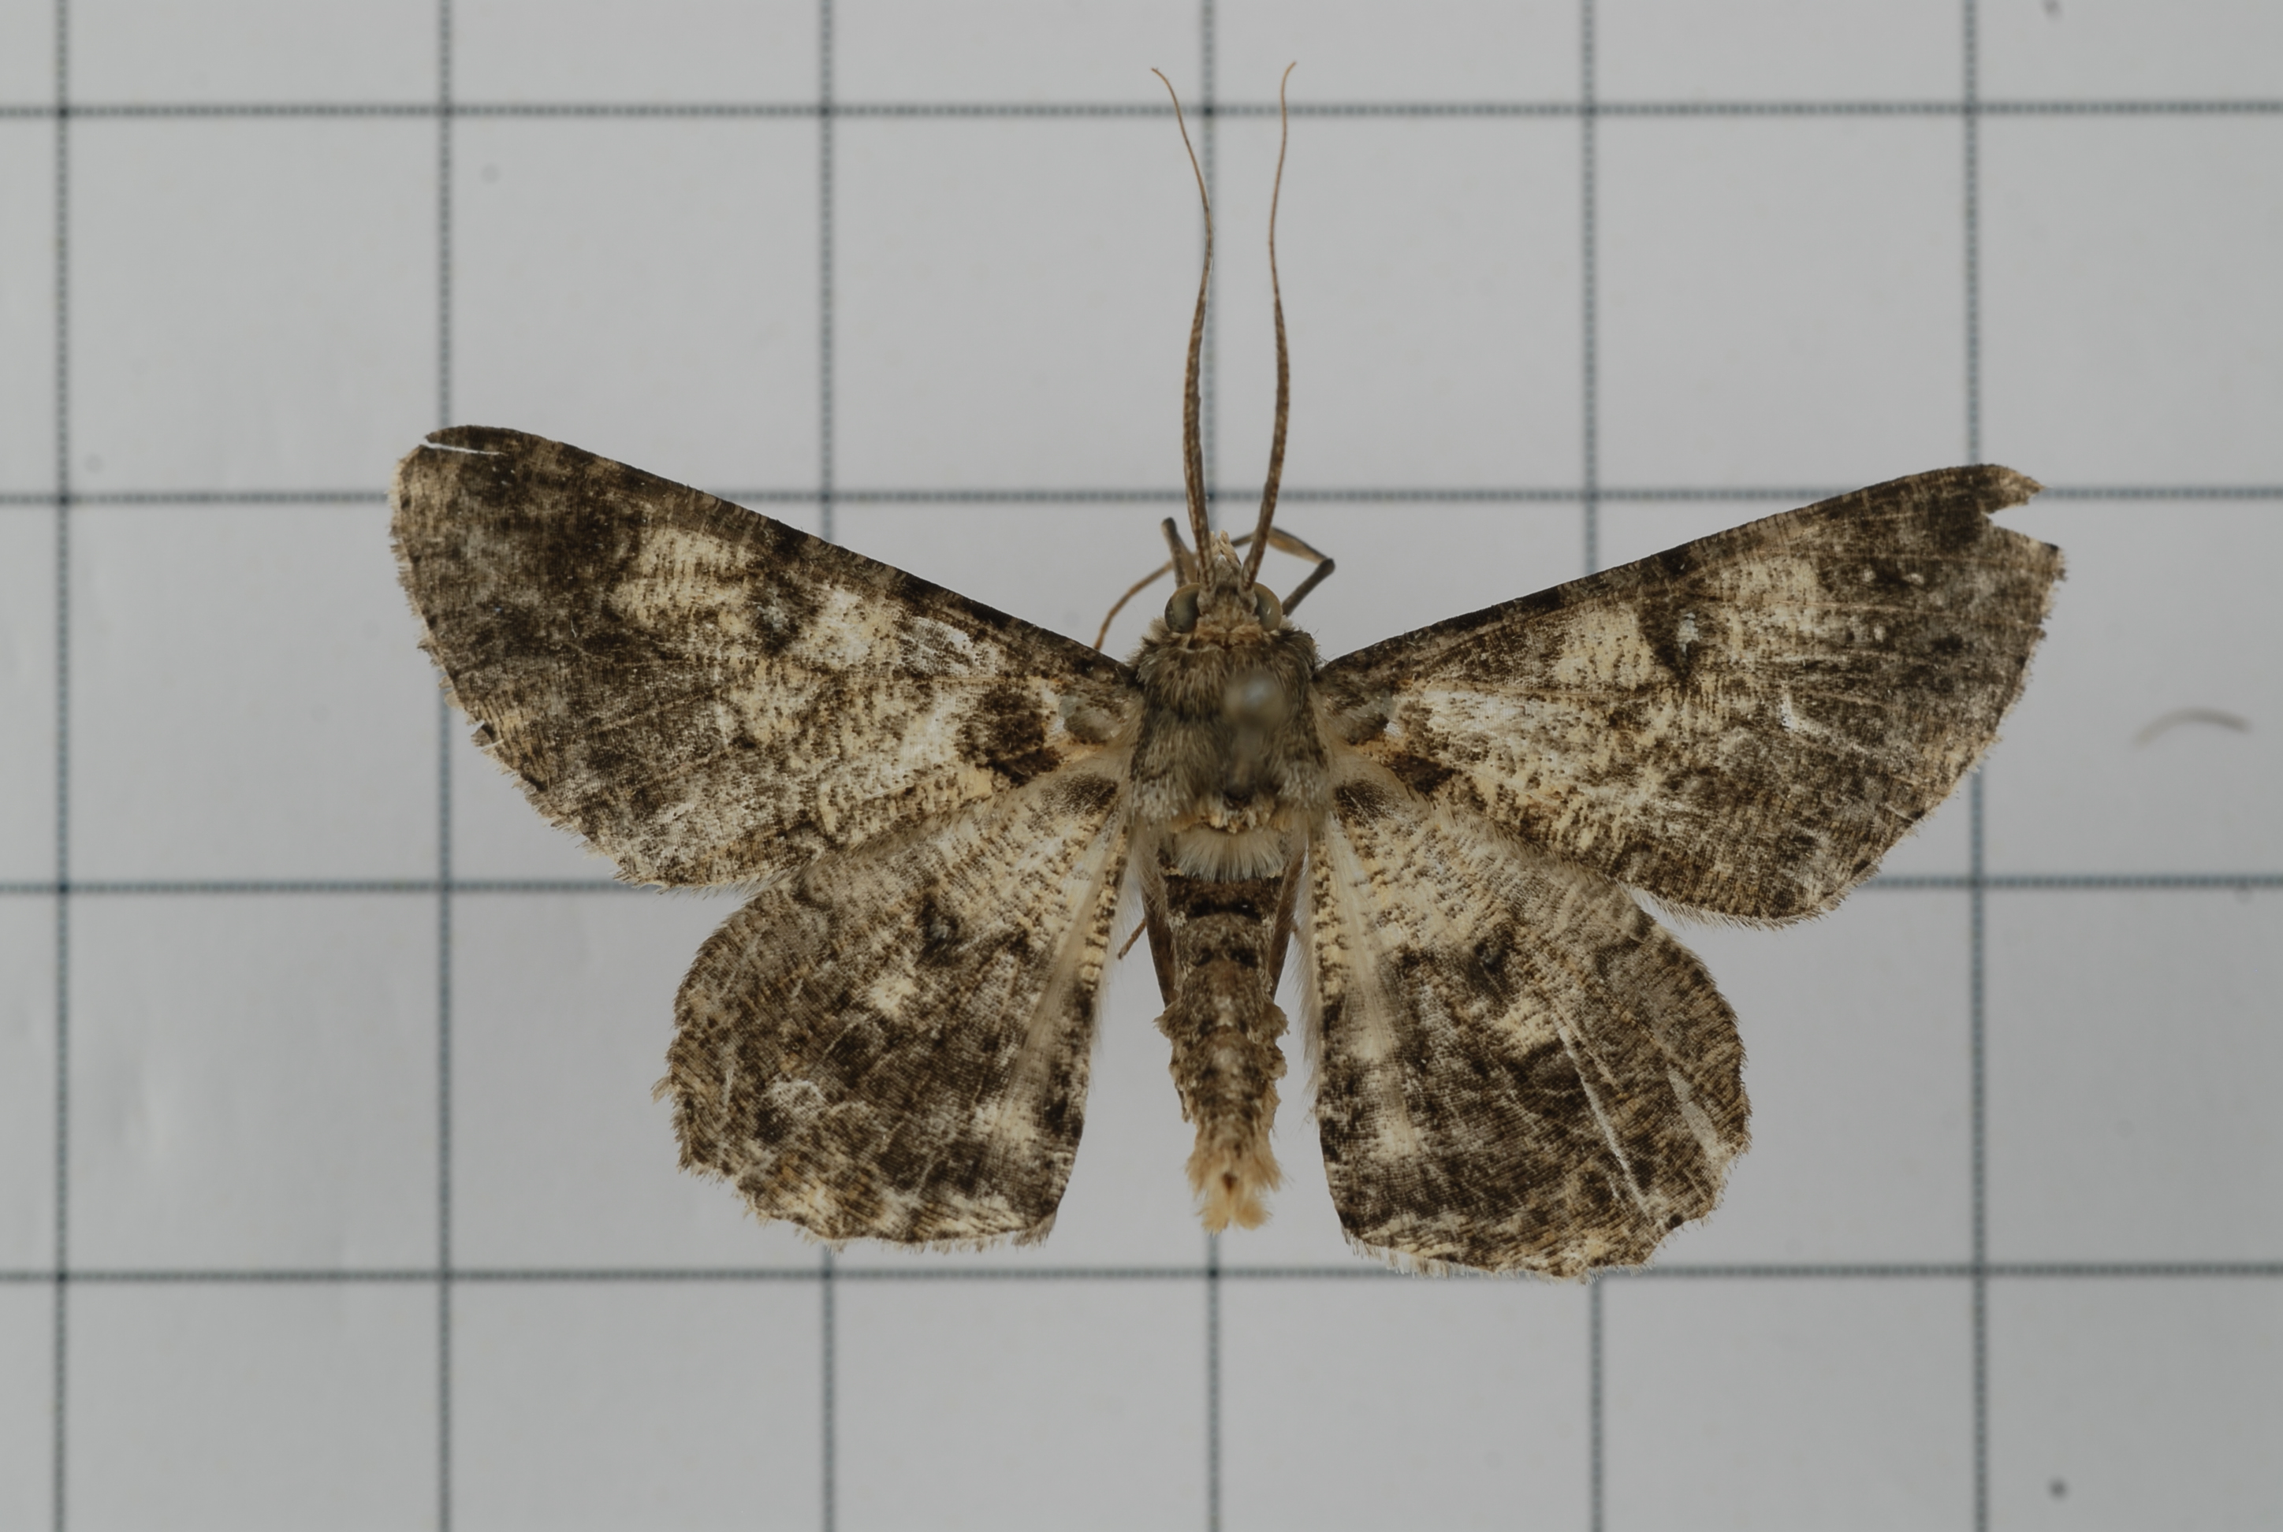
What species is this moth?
Cleora alienaria
